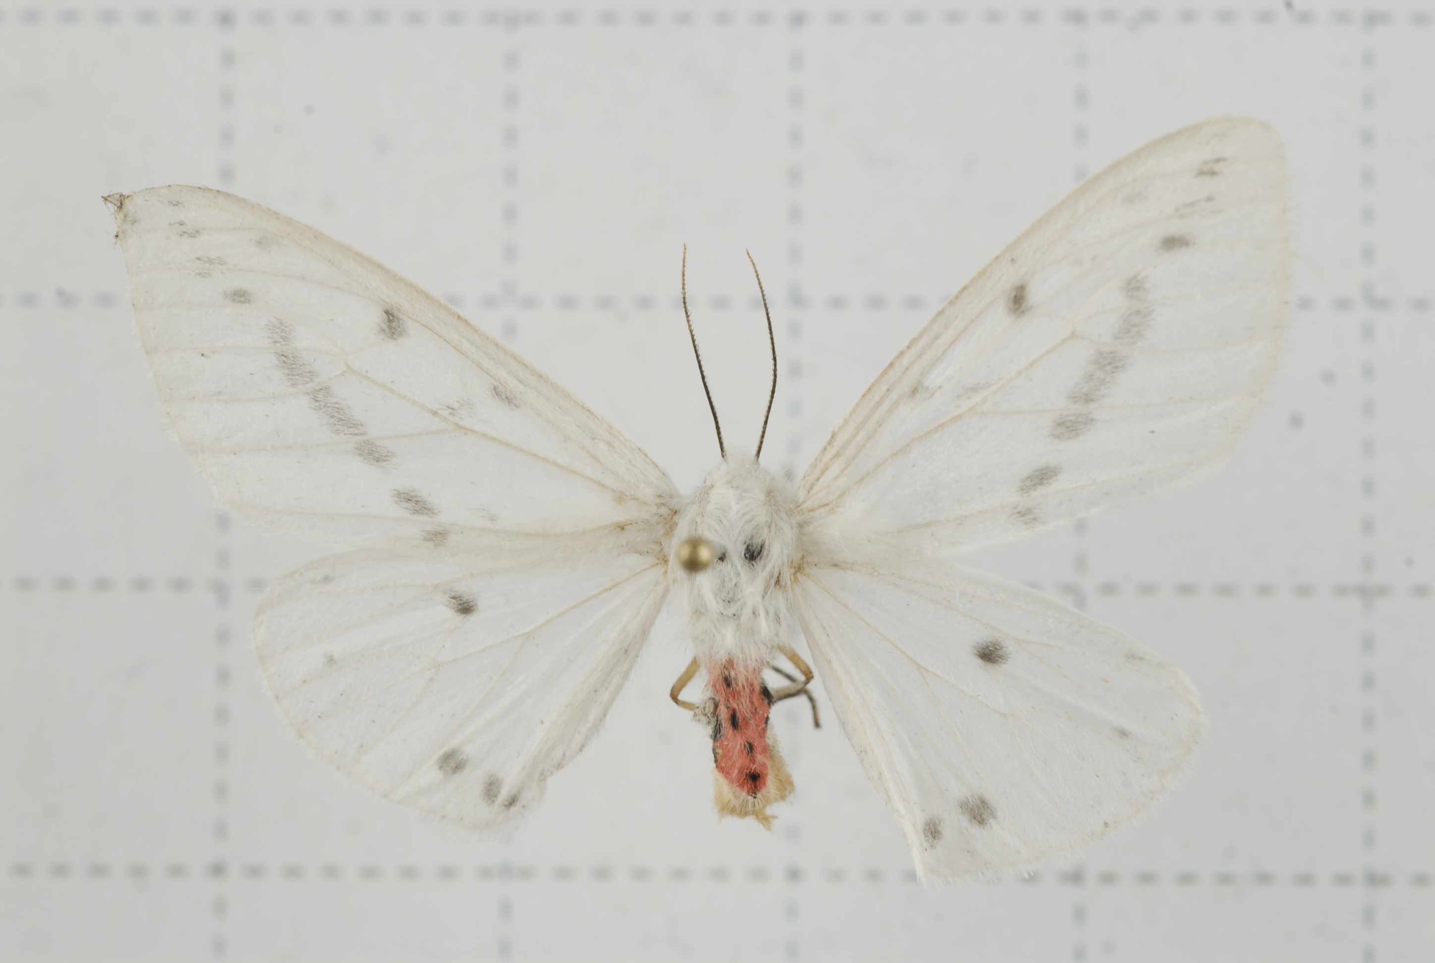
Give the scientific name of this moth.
Lemyra nigricosta
